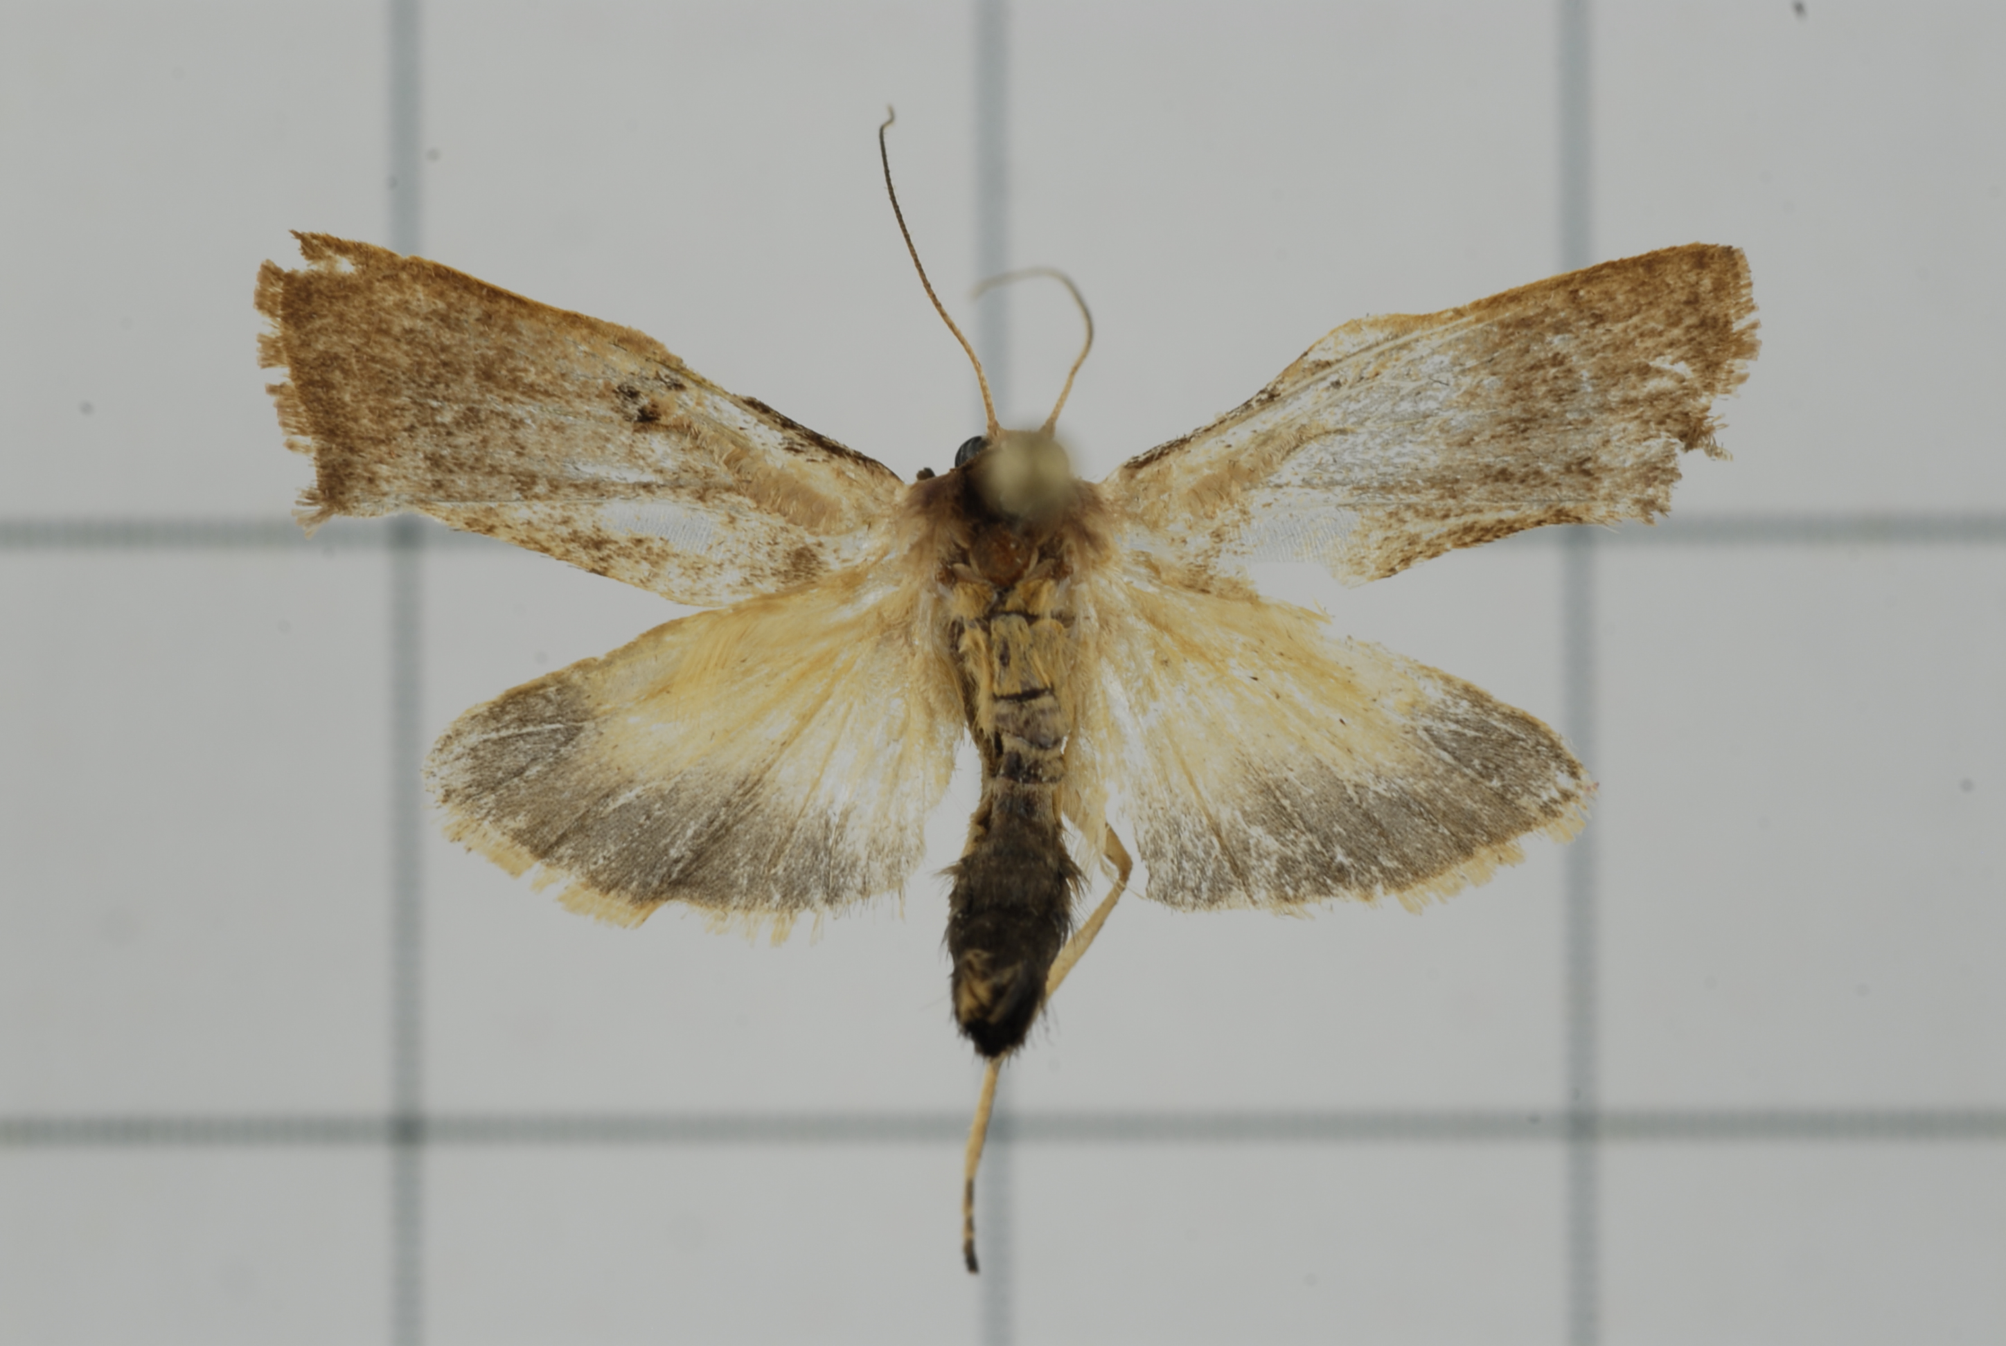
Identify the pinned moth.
Teulisna tumida
